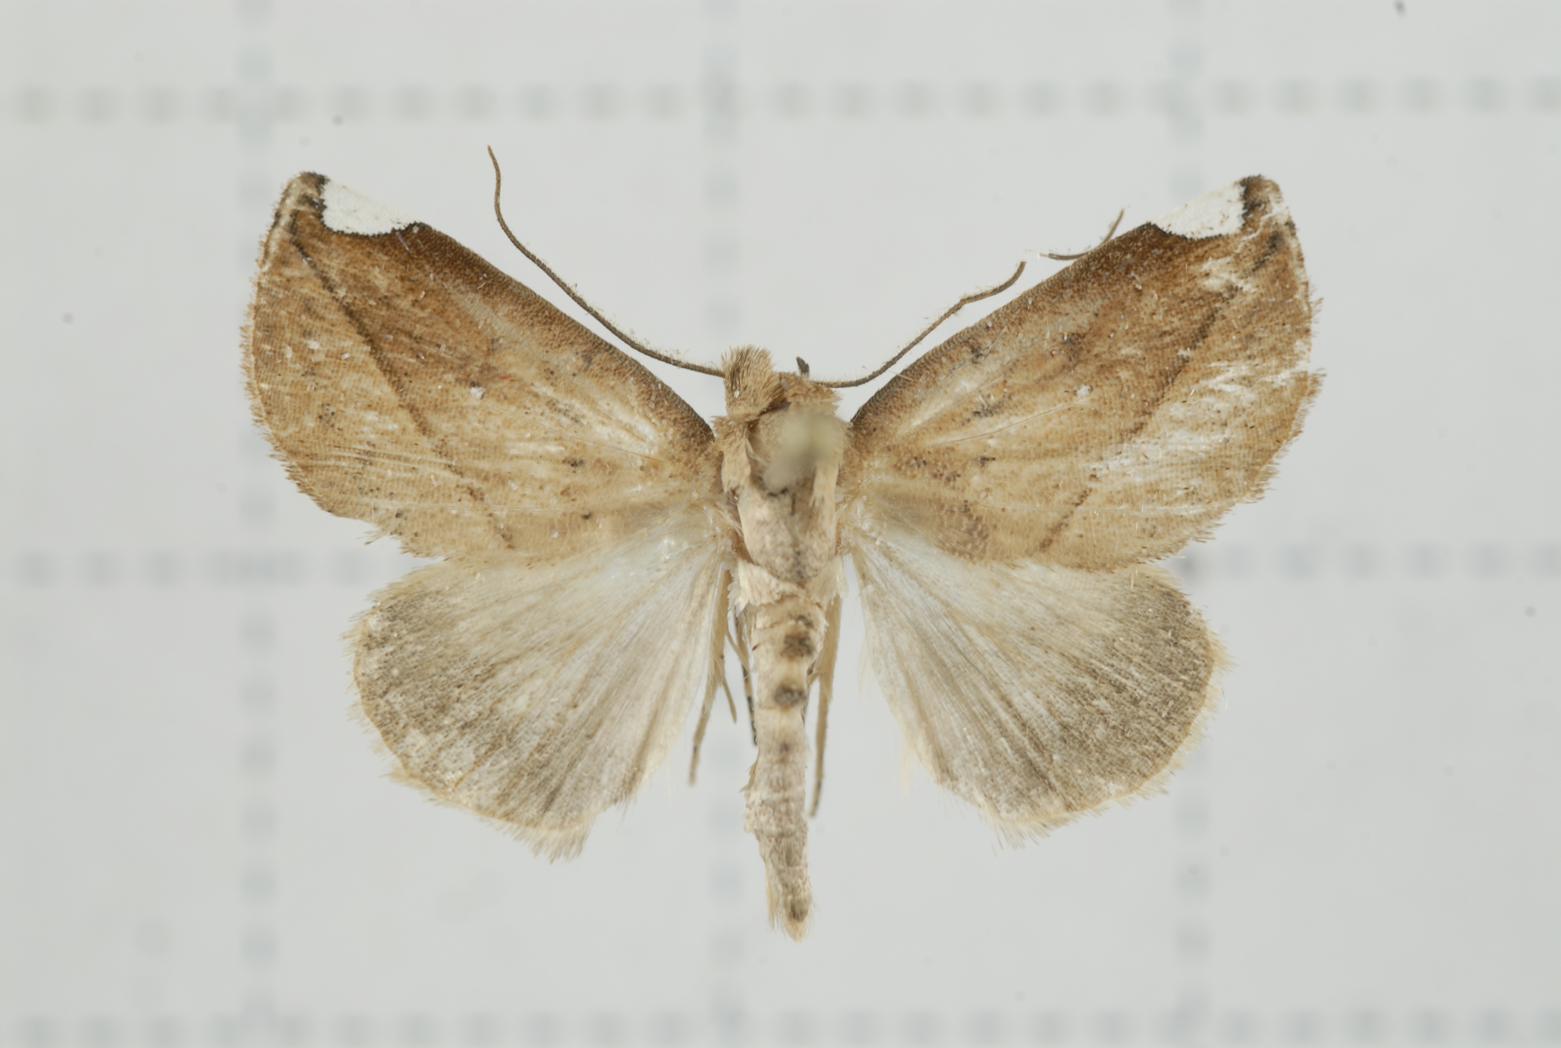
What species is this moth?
Negeta contrariata
